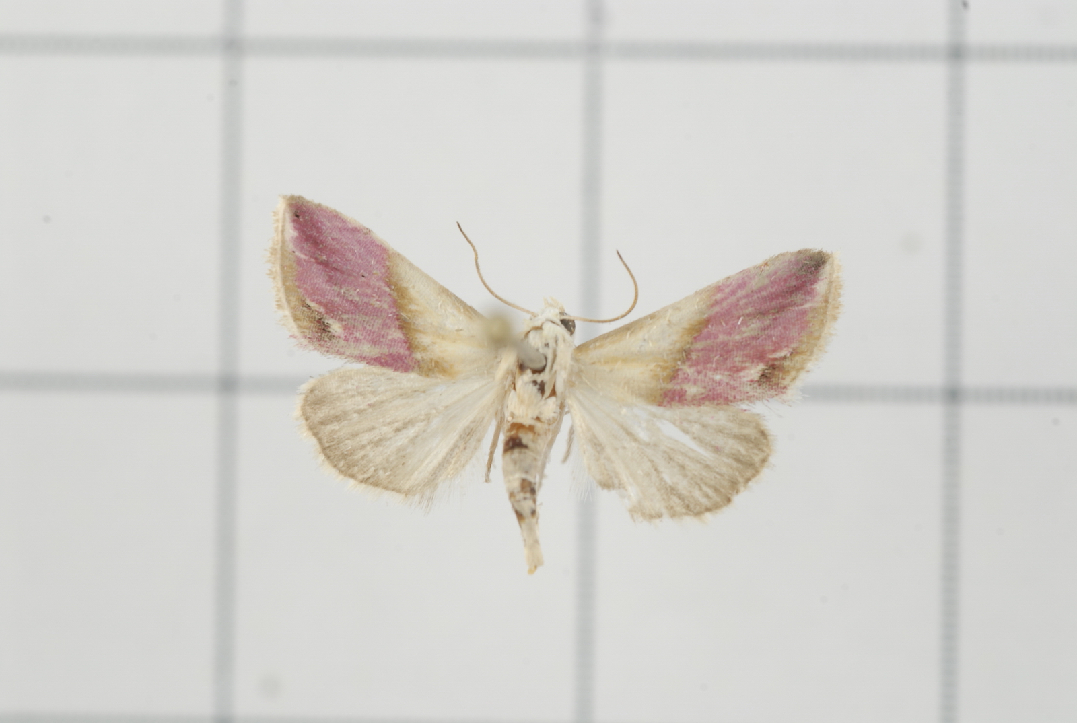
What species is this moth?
Eublemma cochylioides
